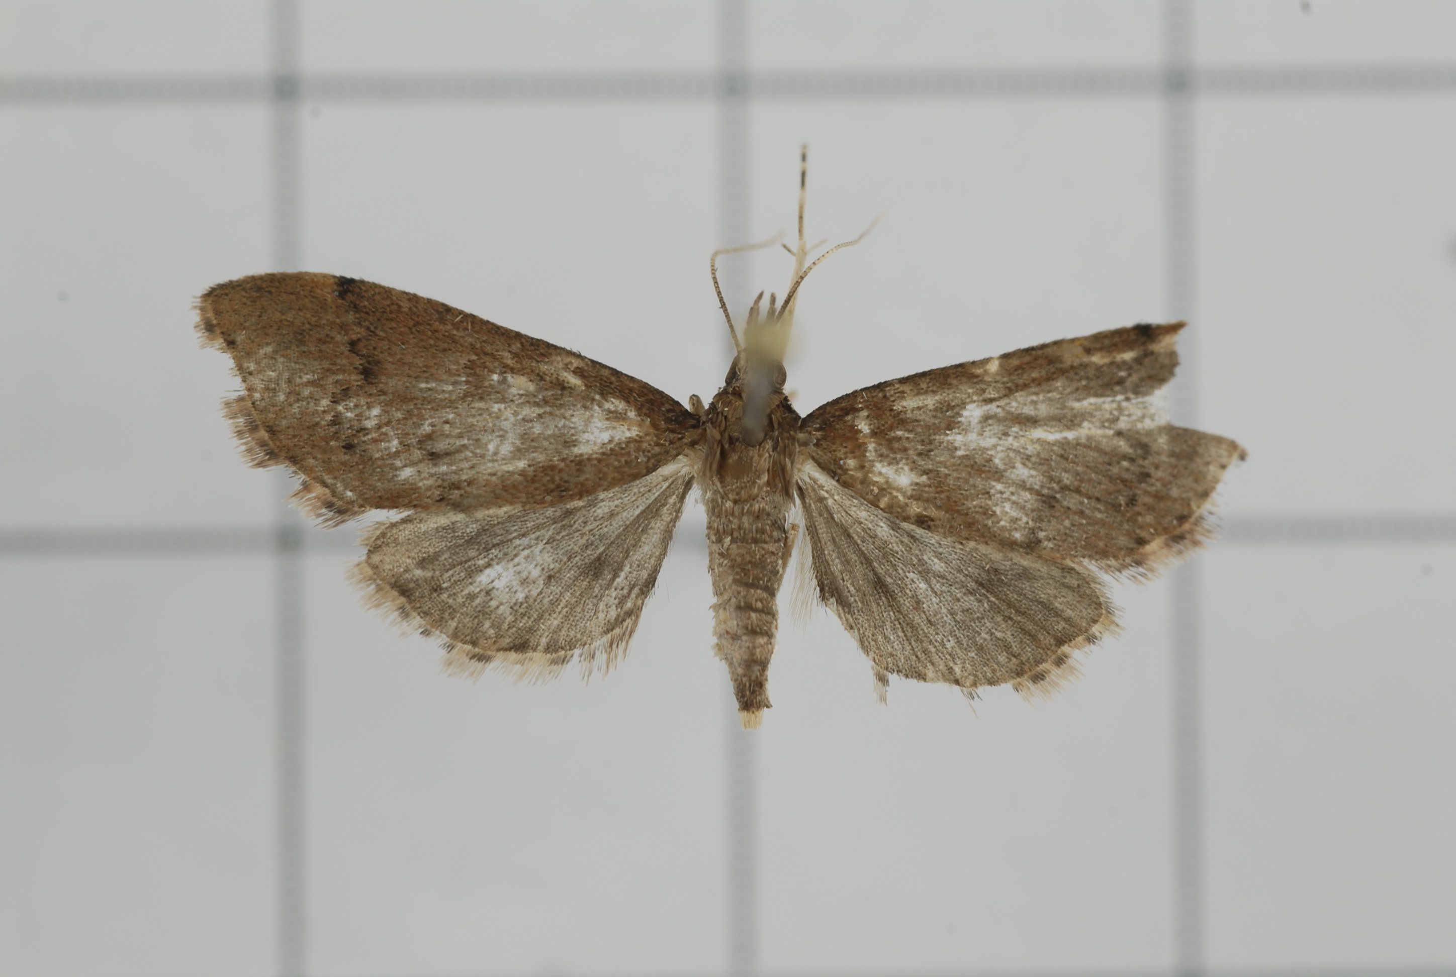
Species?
Camptomastix hisbonalis
